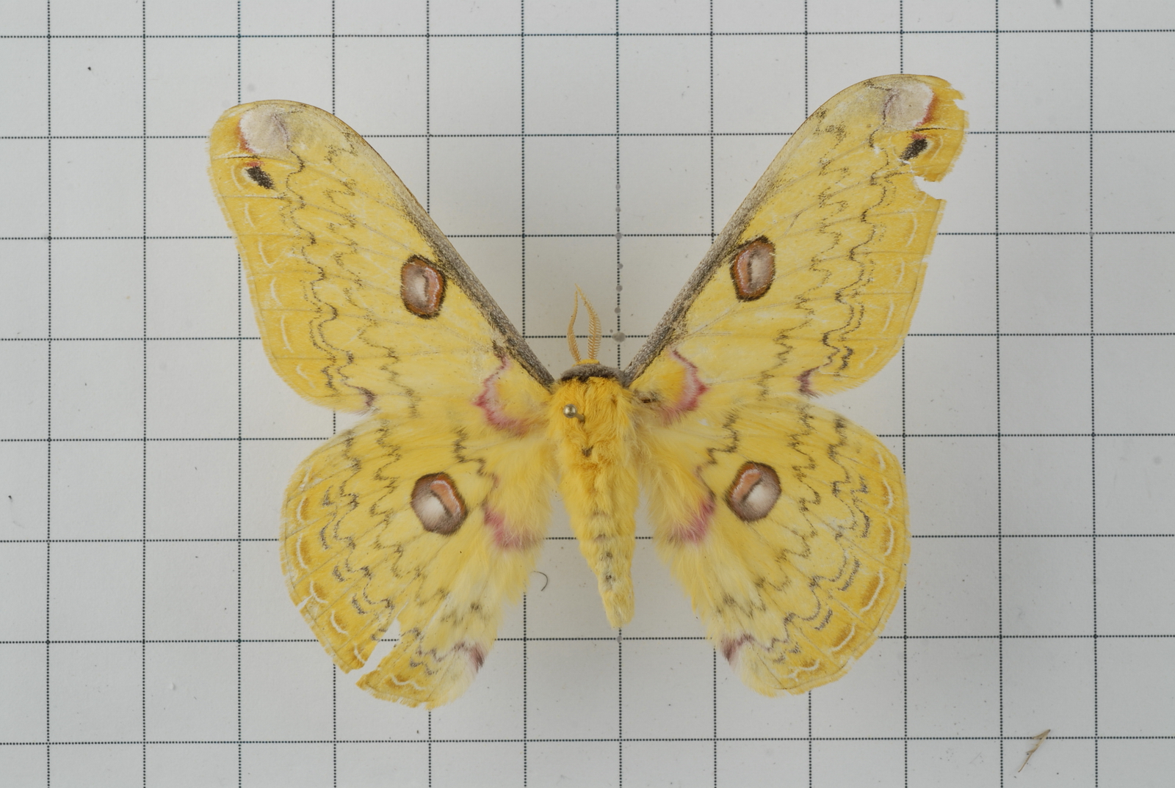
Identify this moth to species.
Loepa formosensis
